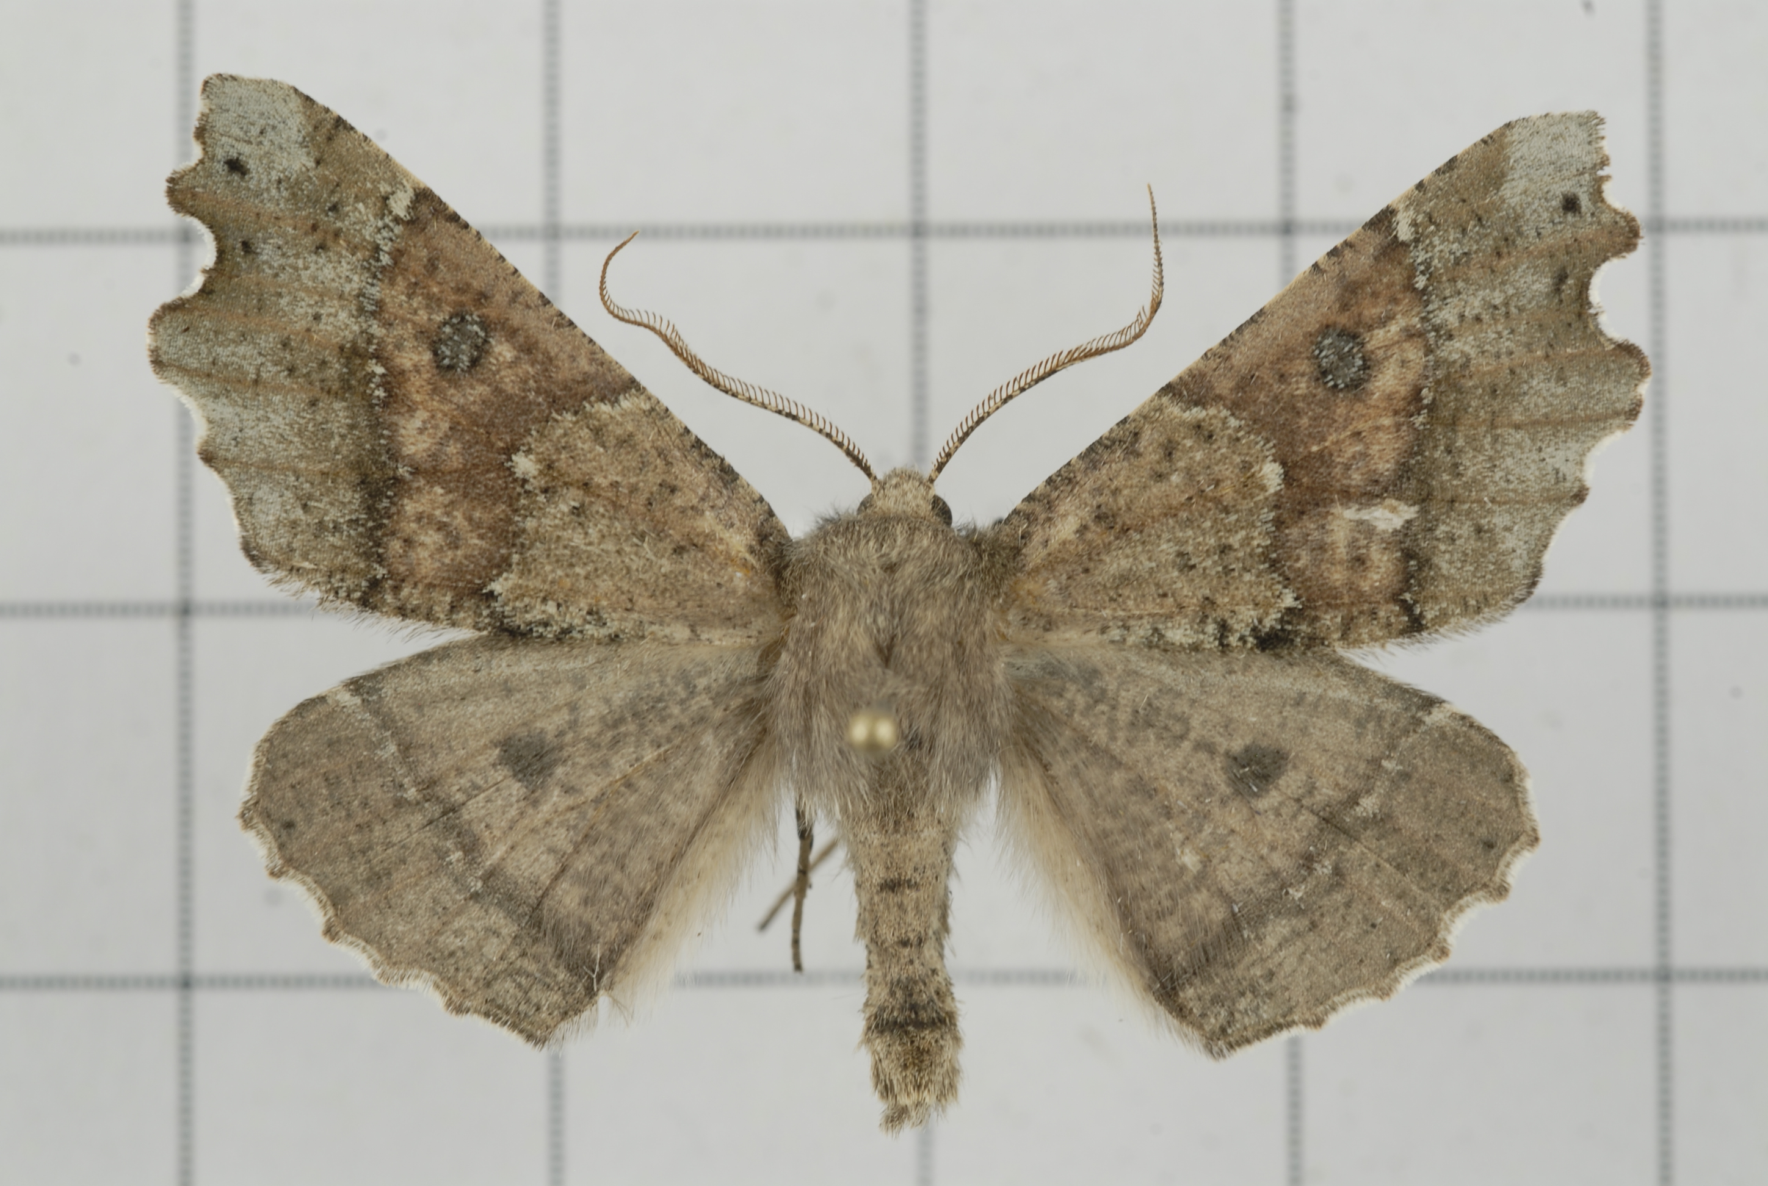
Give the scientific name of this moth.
Odontopera insulata insulata
